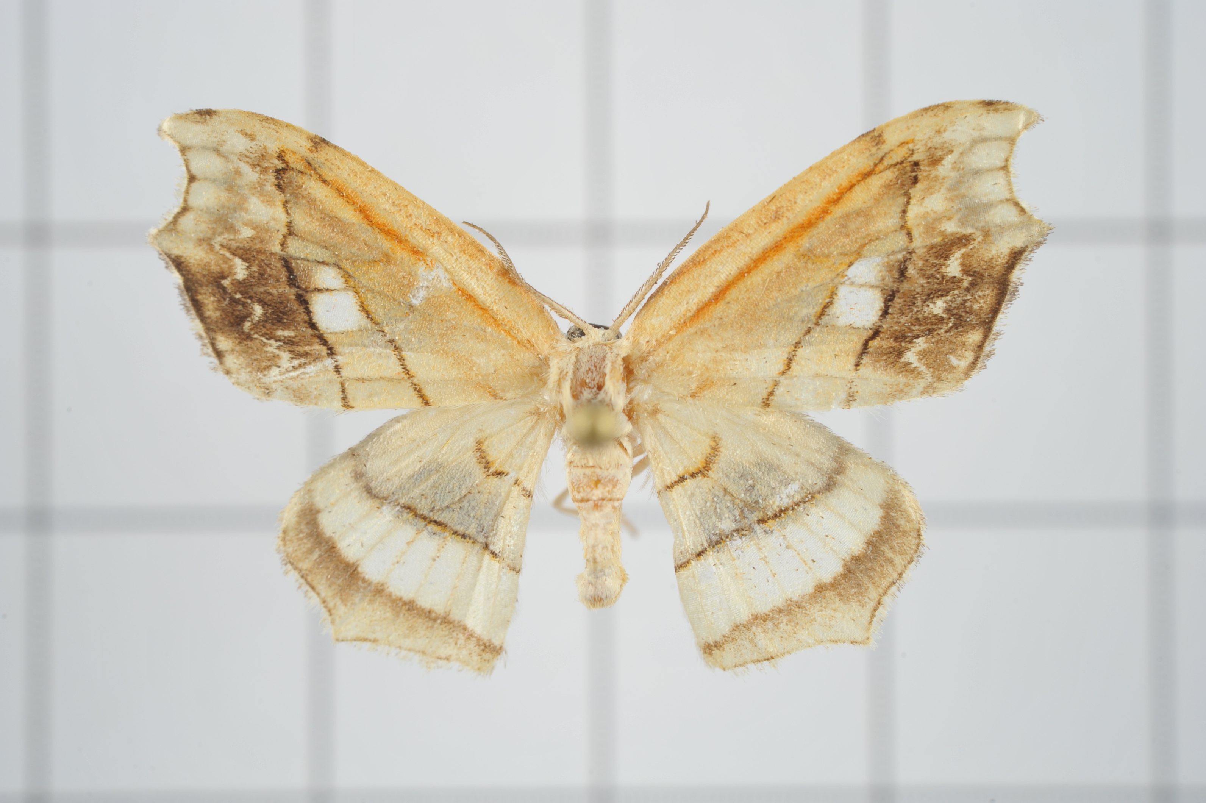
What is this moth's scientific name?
Leucoblepsis taiwanensis
